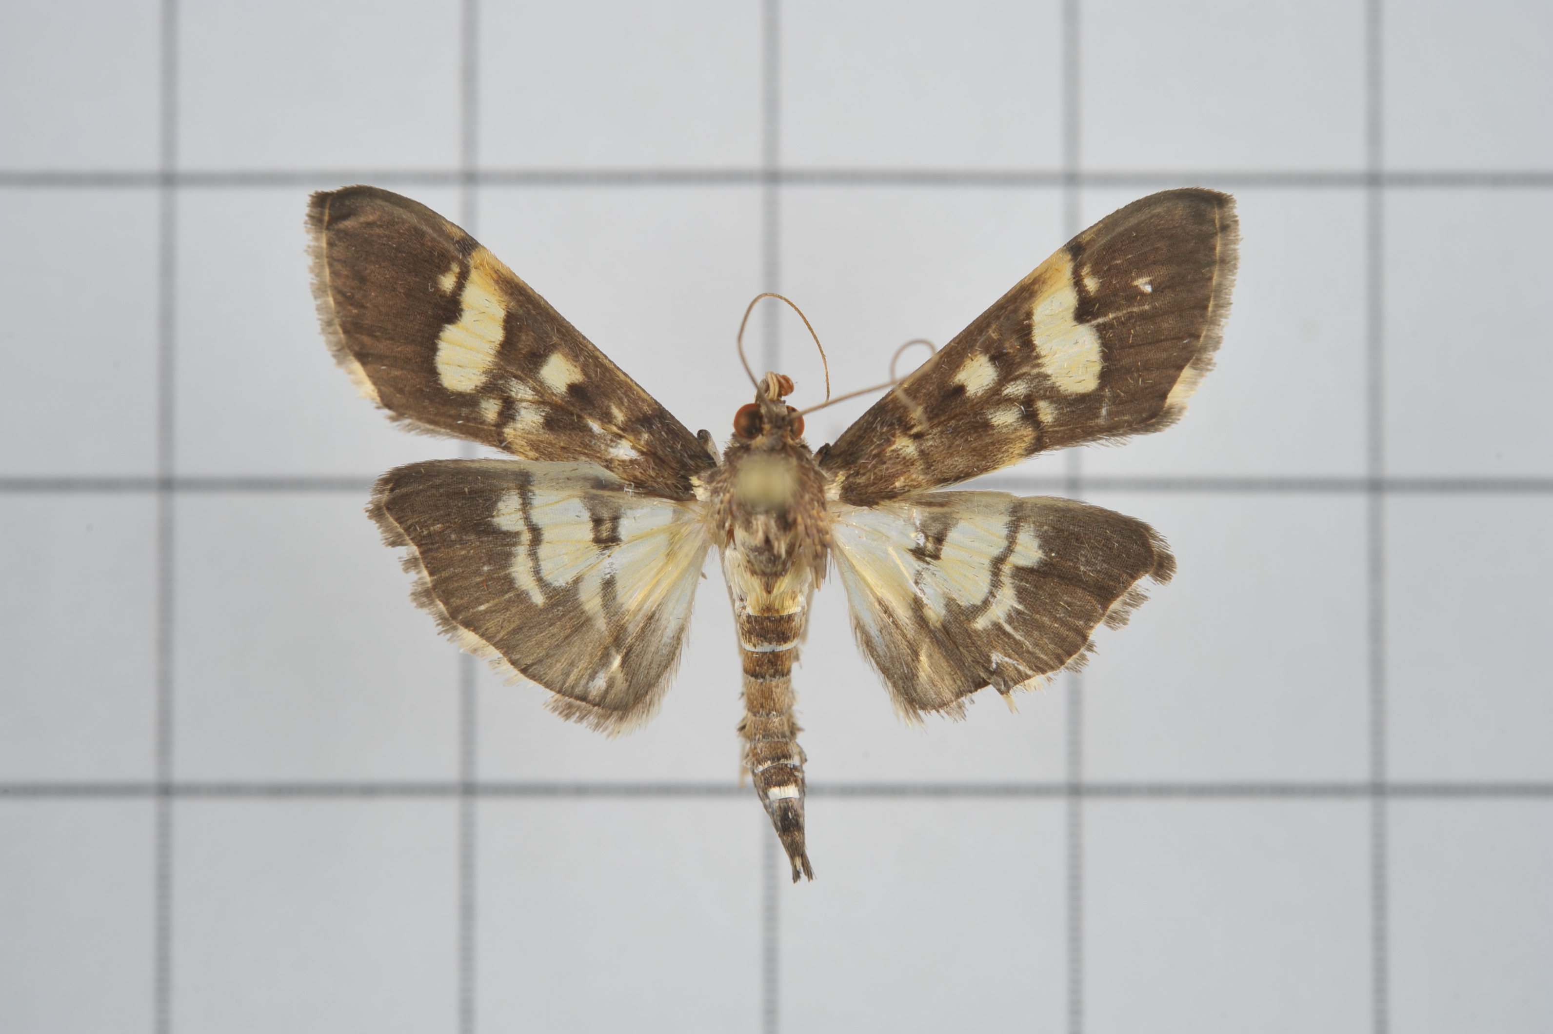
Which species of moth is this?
Uresiphita quinquigera
